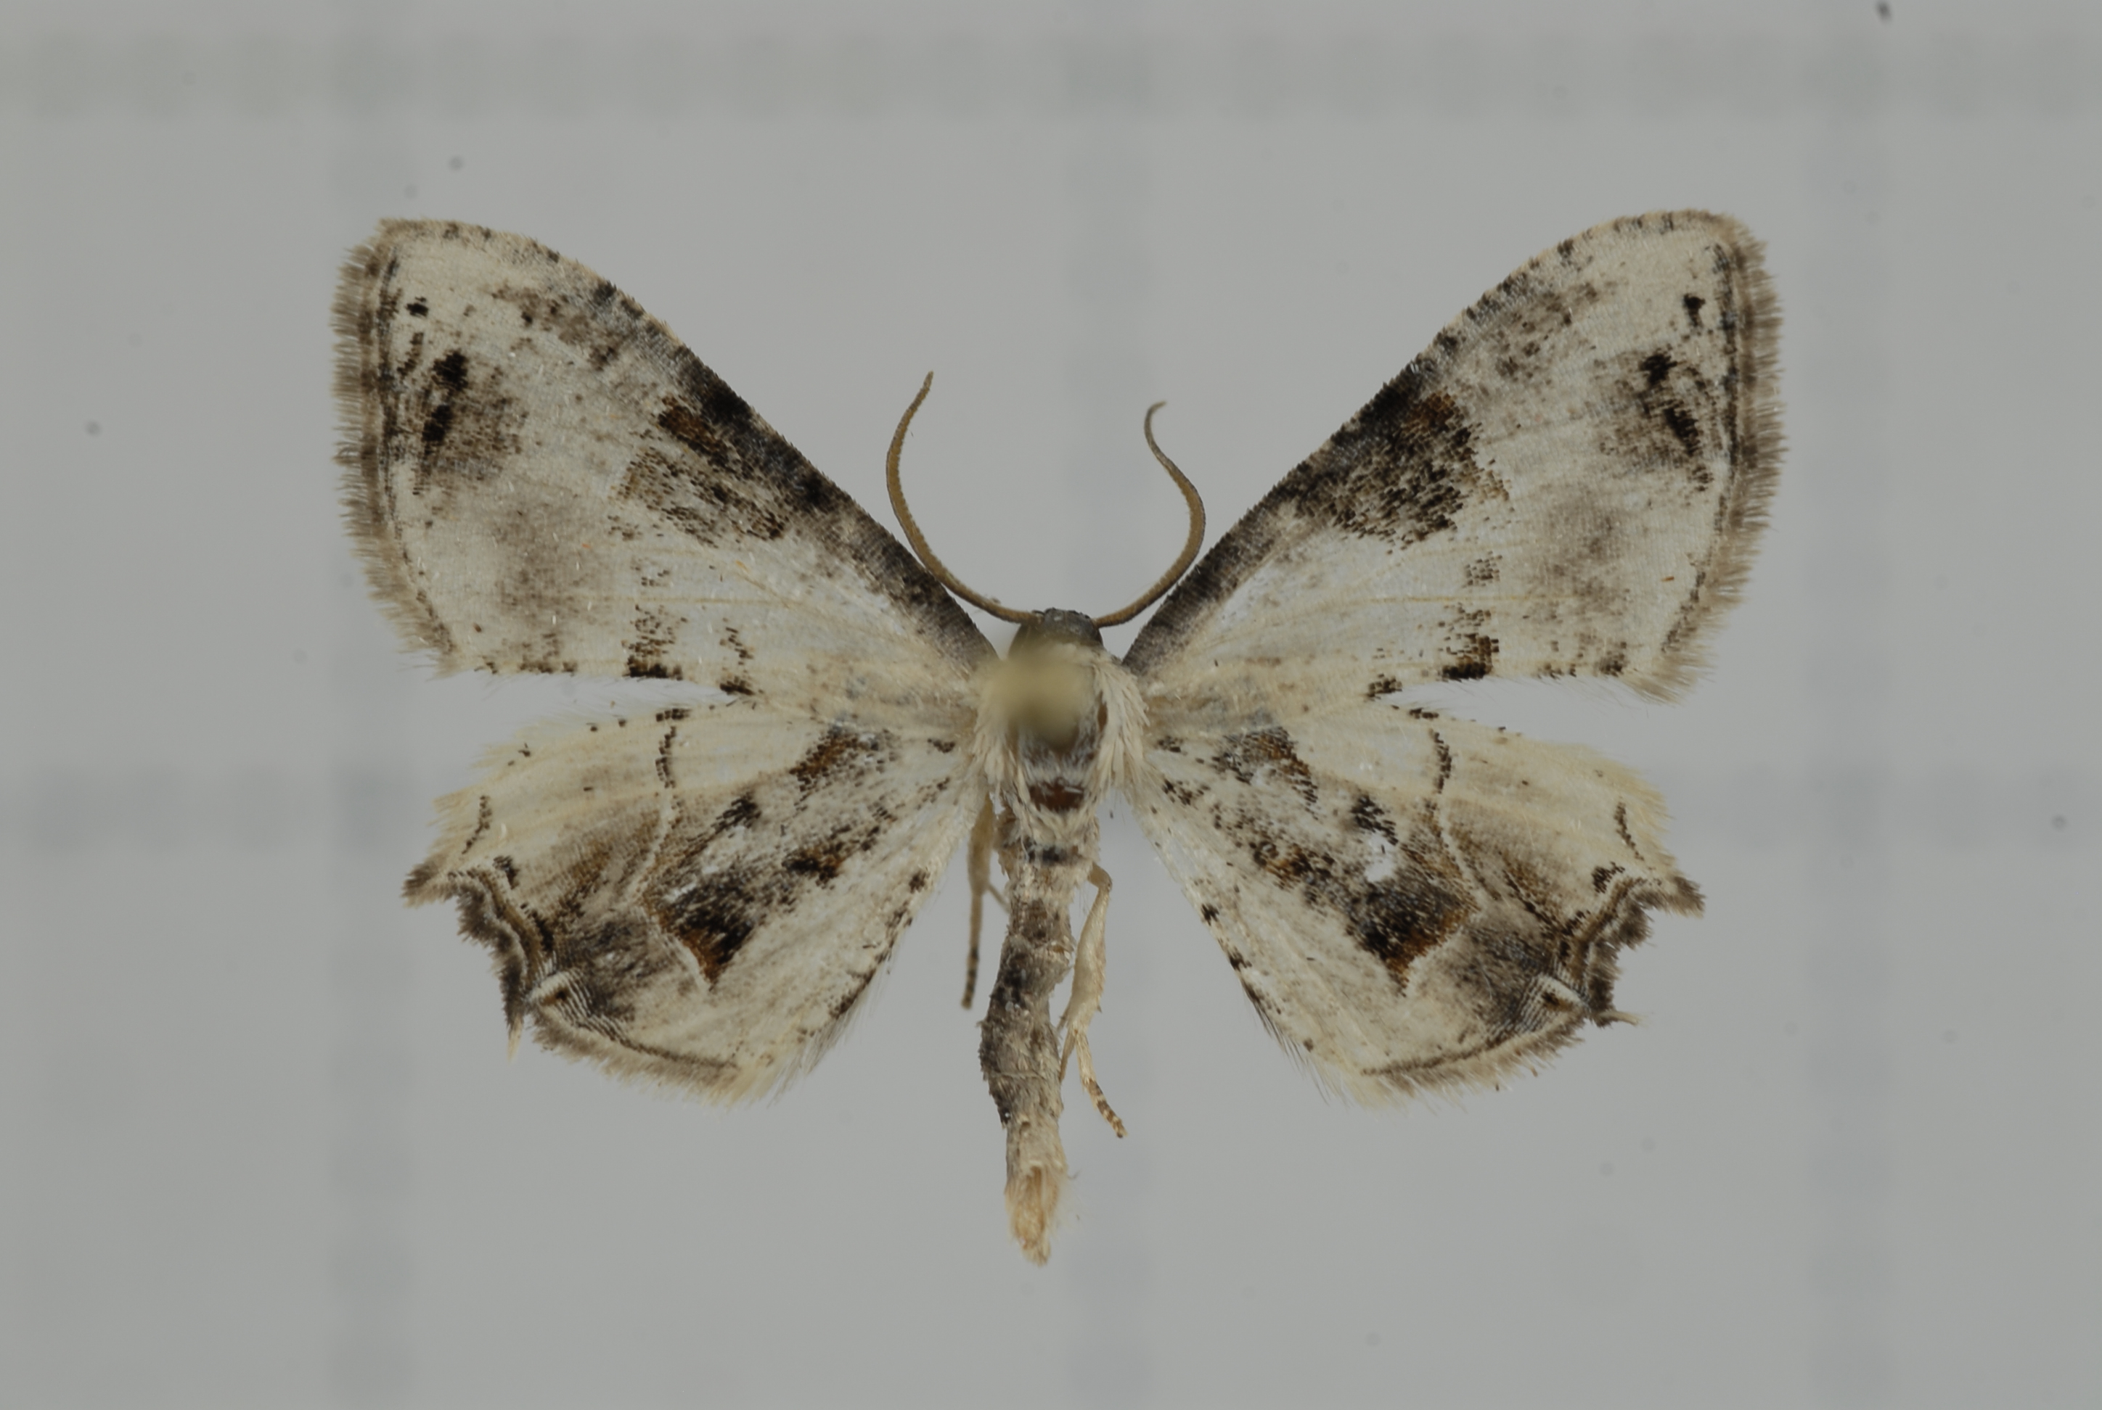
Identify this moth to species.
Oroplema plagifera
